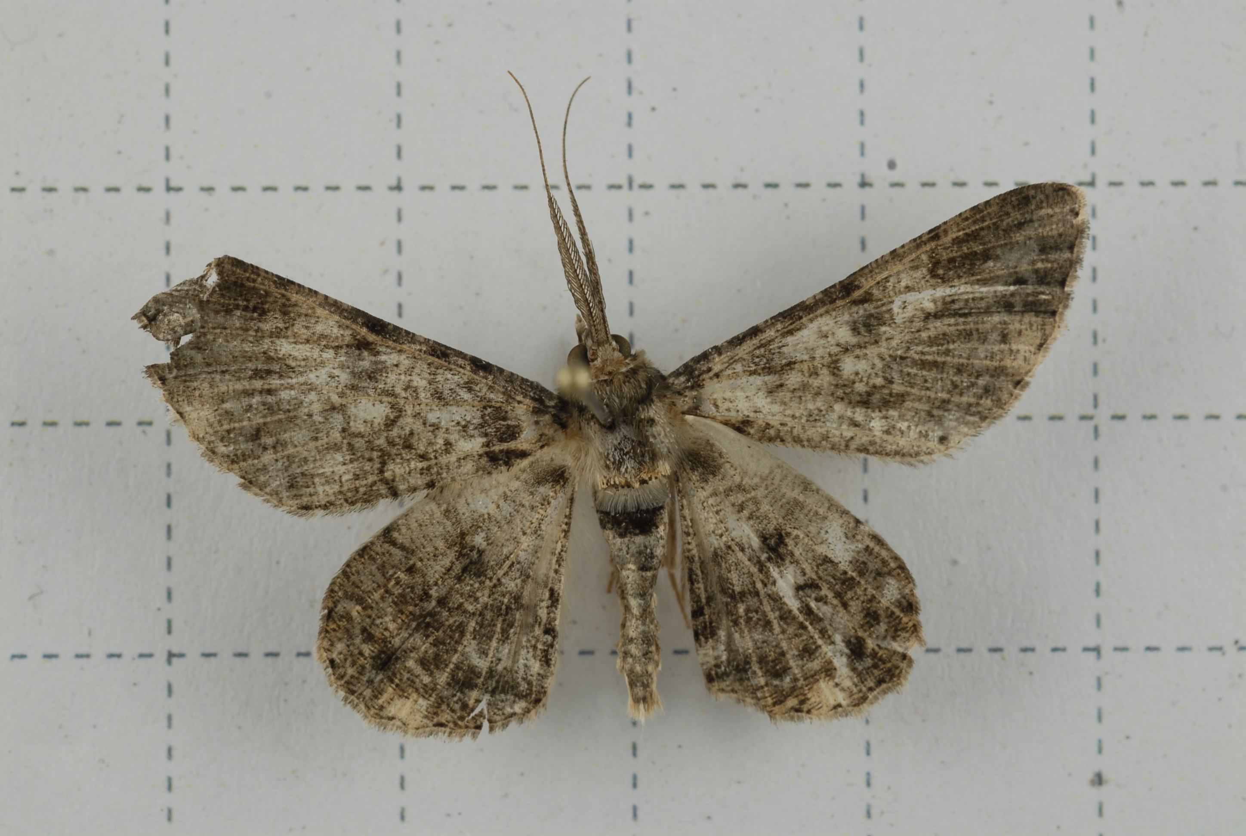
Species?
Cleora repulsaria repulsaria
